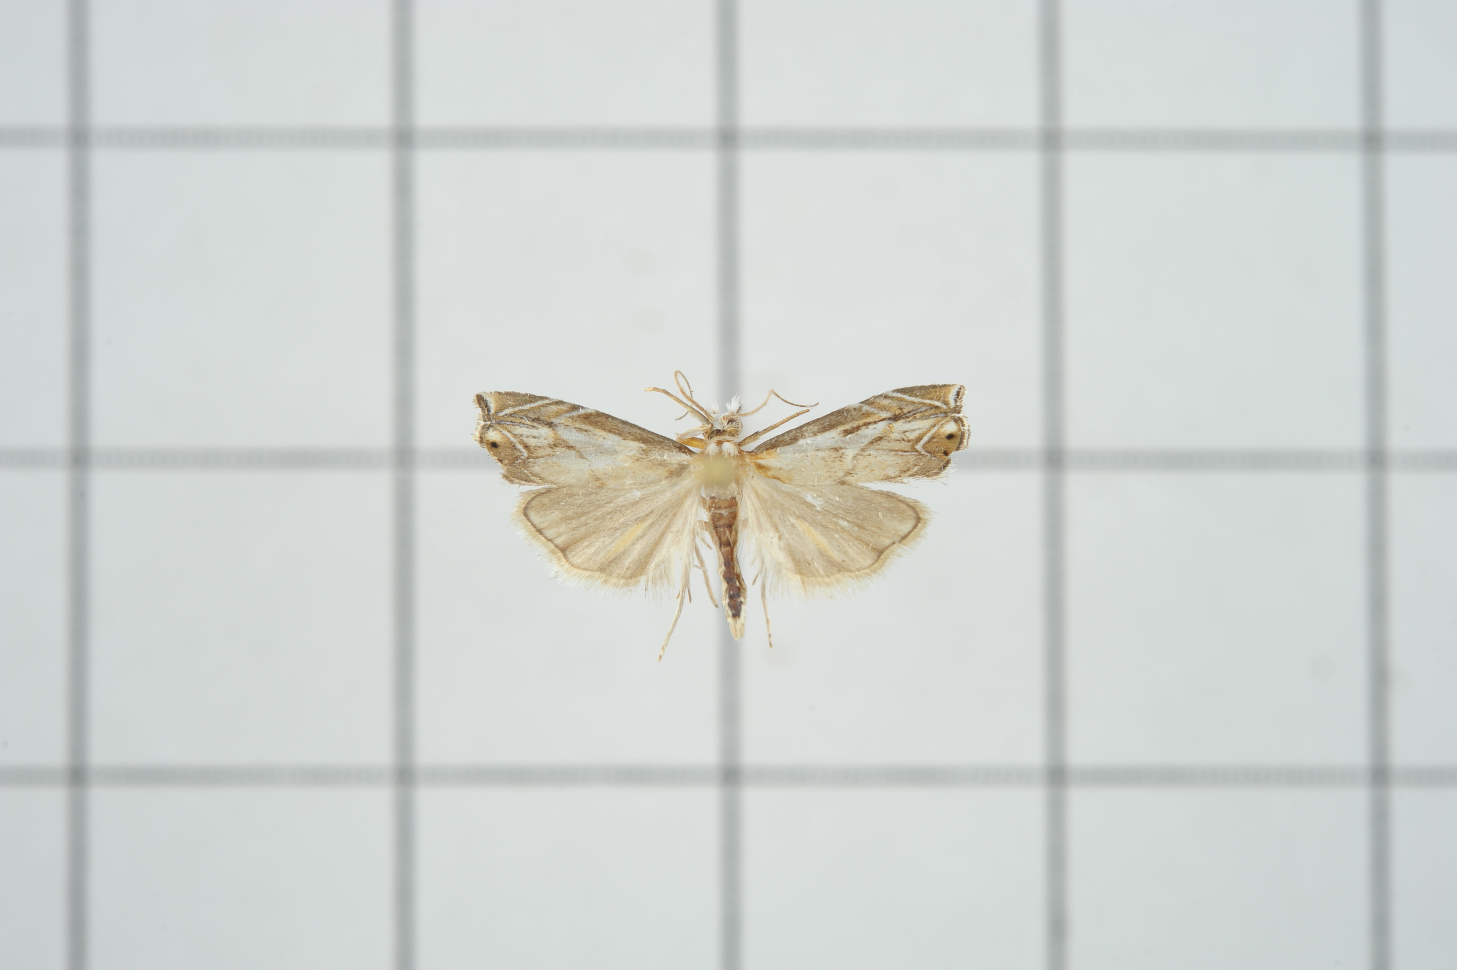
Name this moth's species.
Roxita bipunctella
